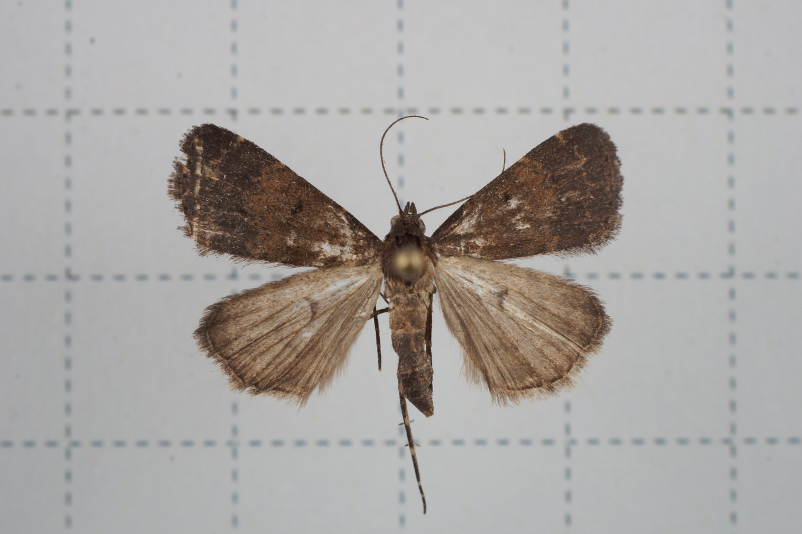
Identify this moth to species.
Hydrillodes lentalis
